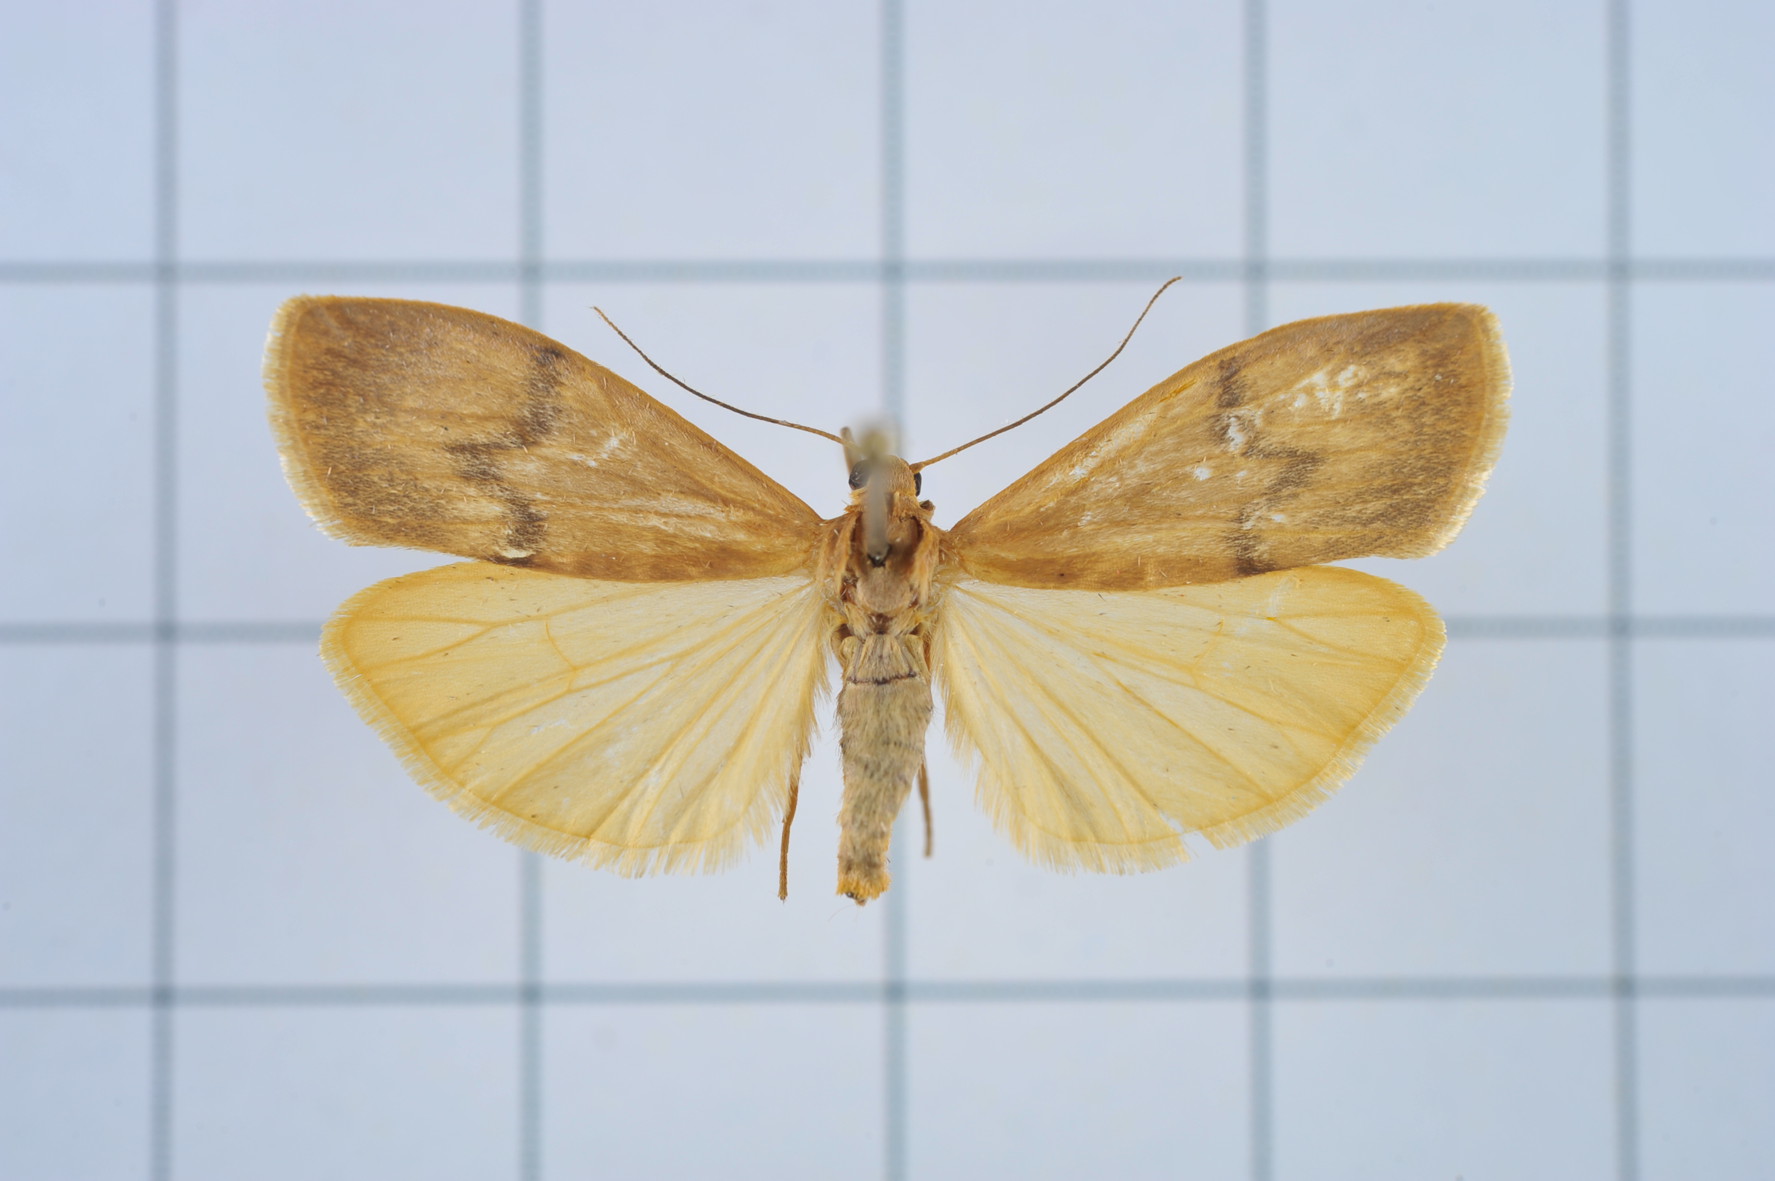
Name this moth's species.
Teuloma tainebula
